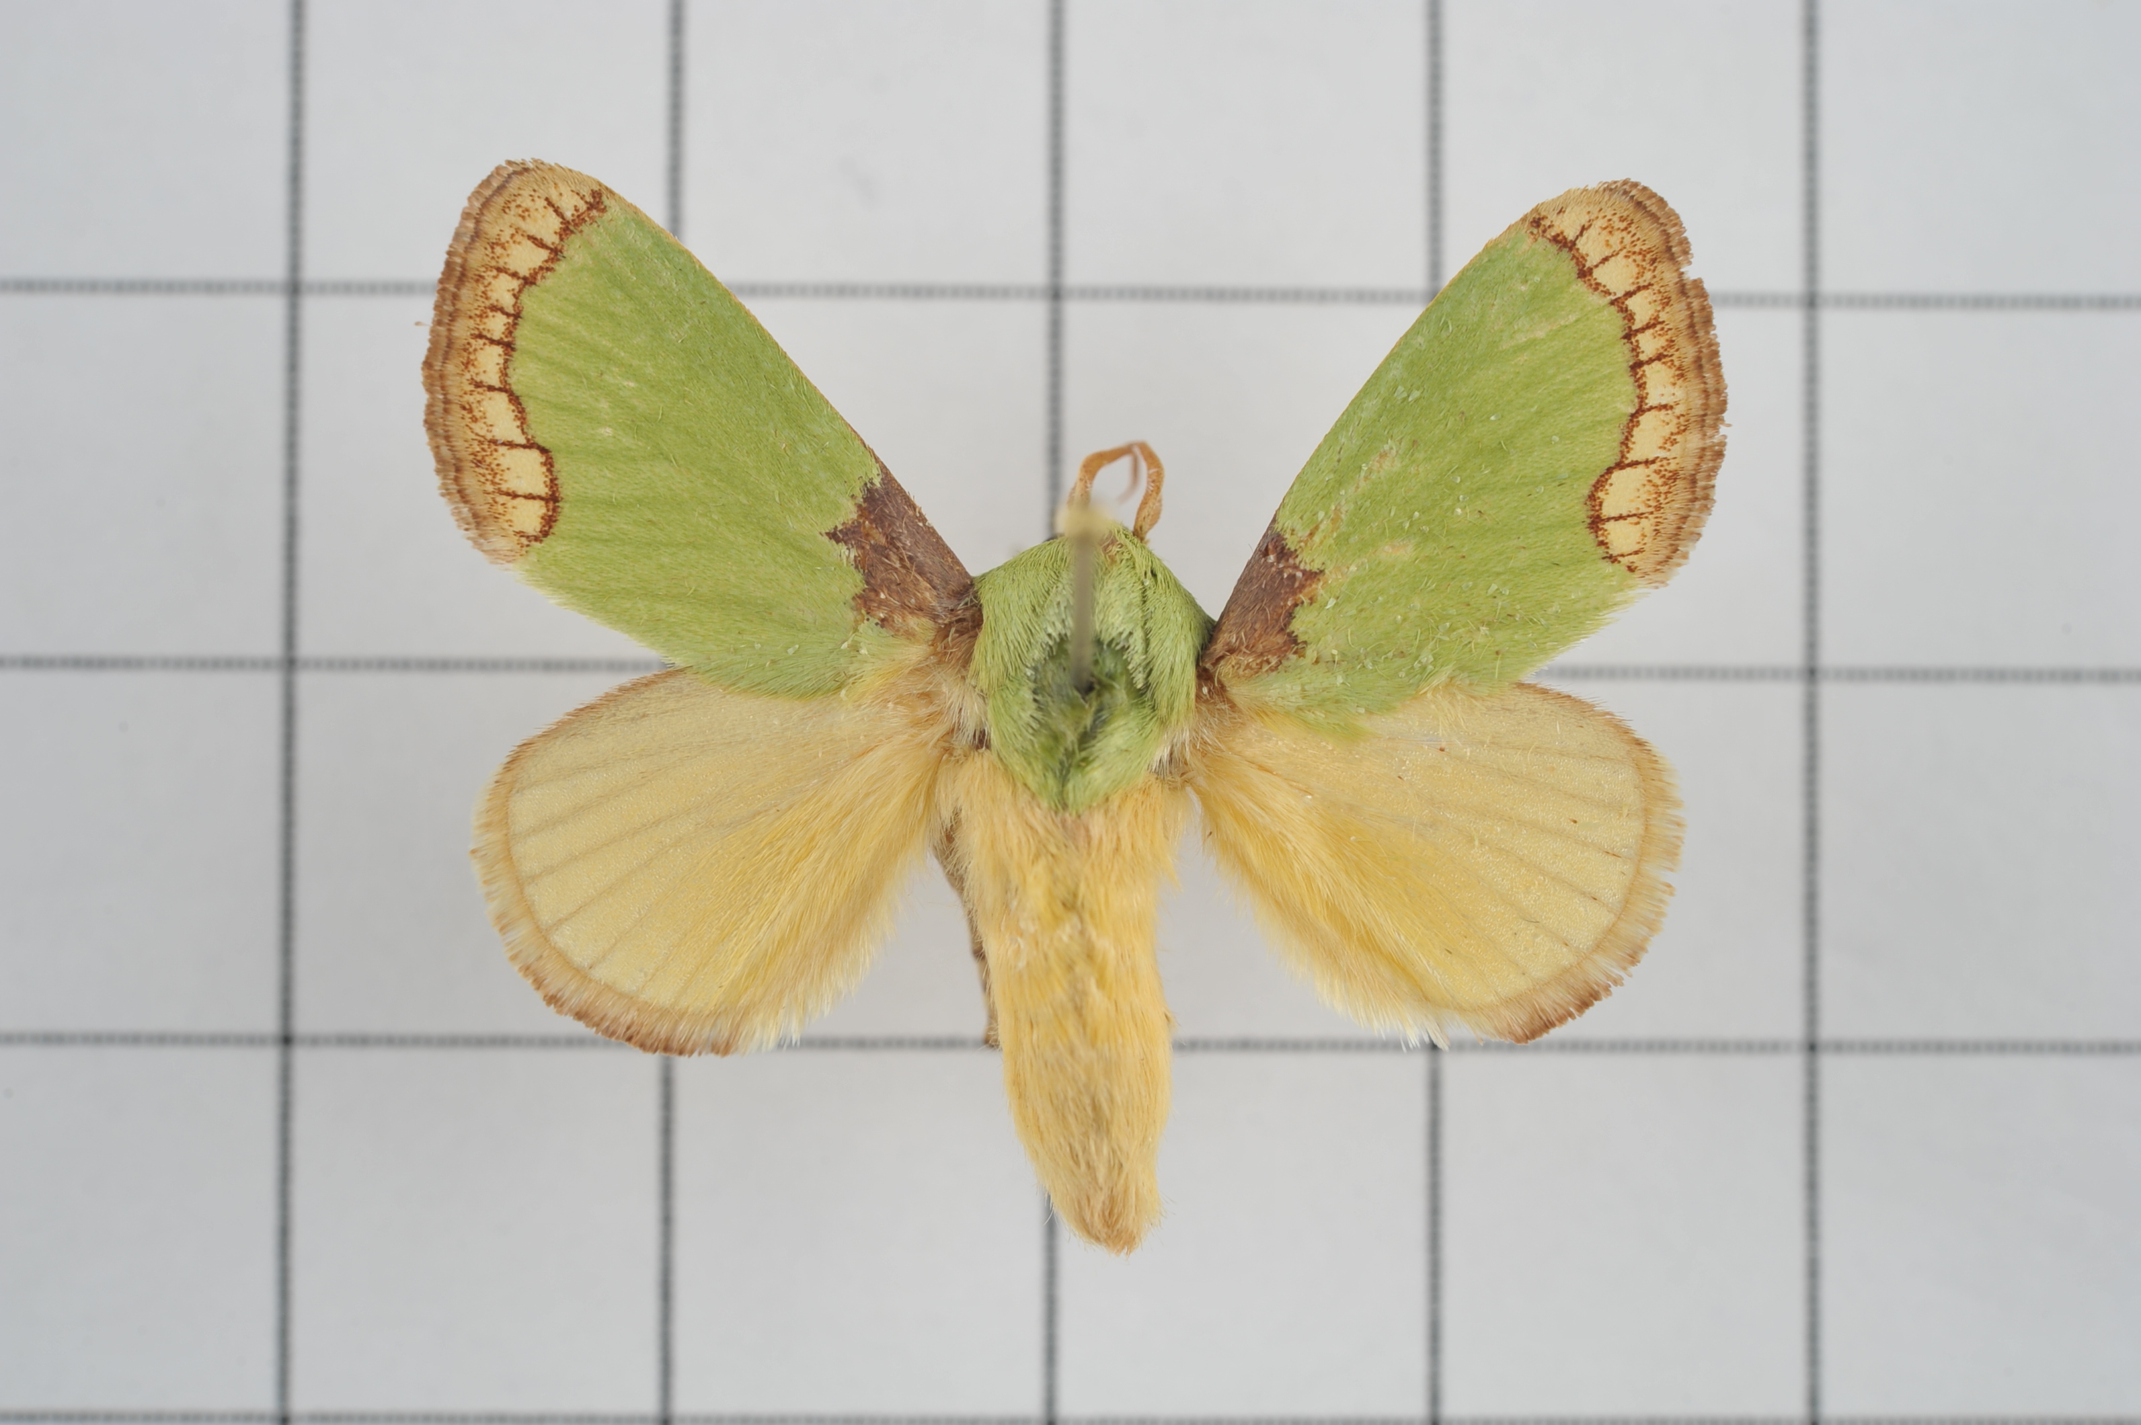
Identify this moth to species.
Parasa consocia
